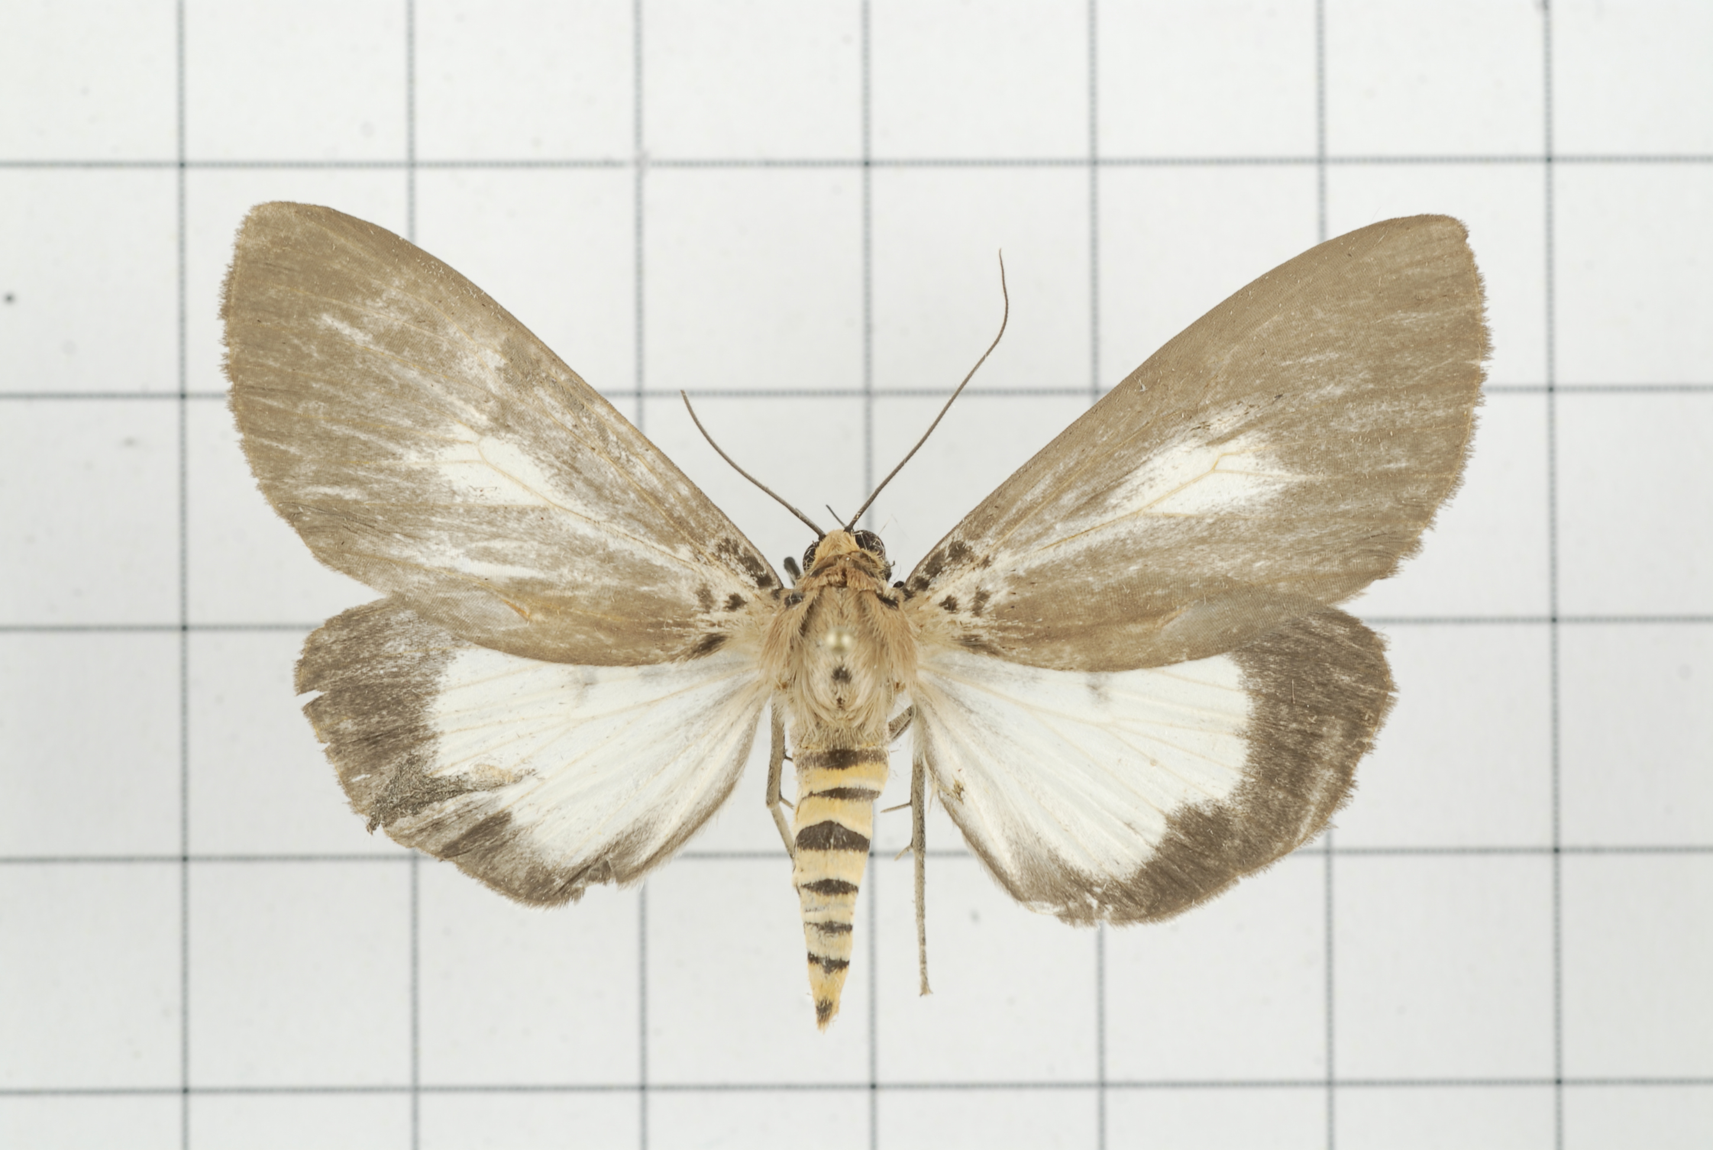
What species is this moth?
Asota heliconia zebrina
